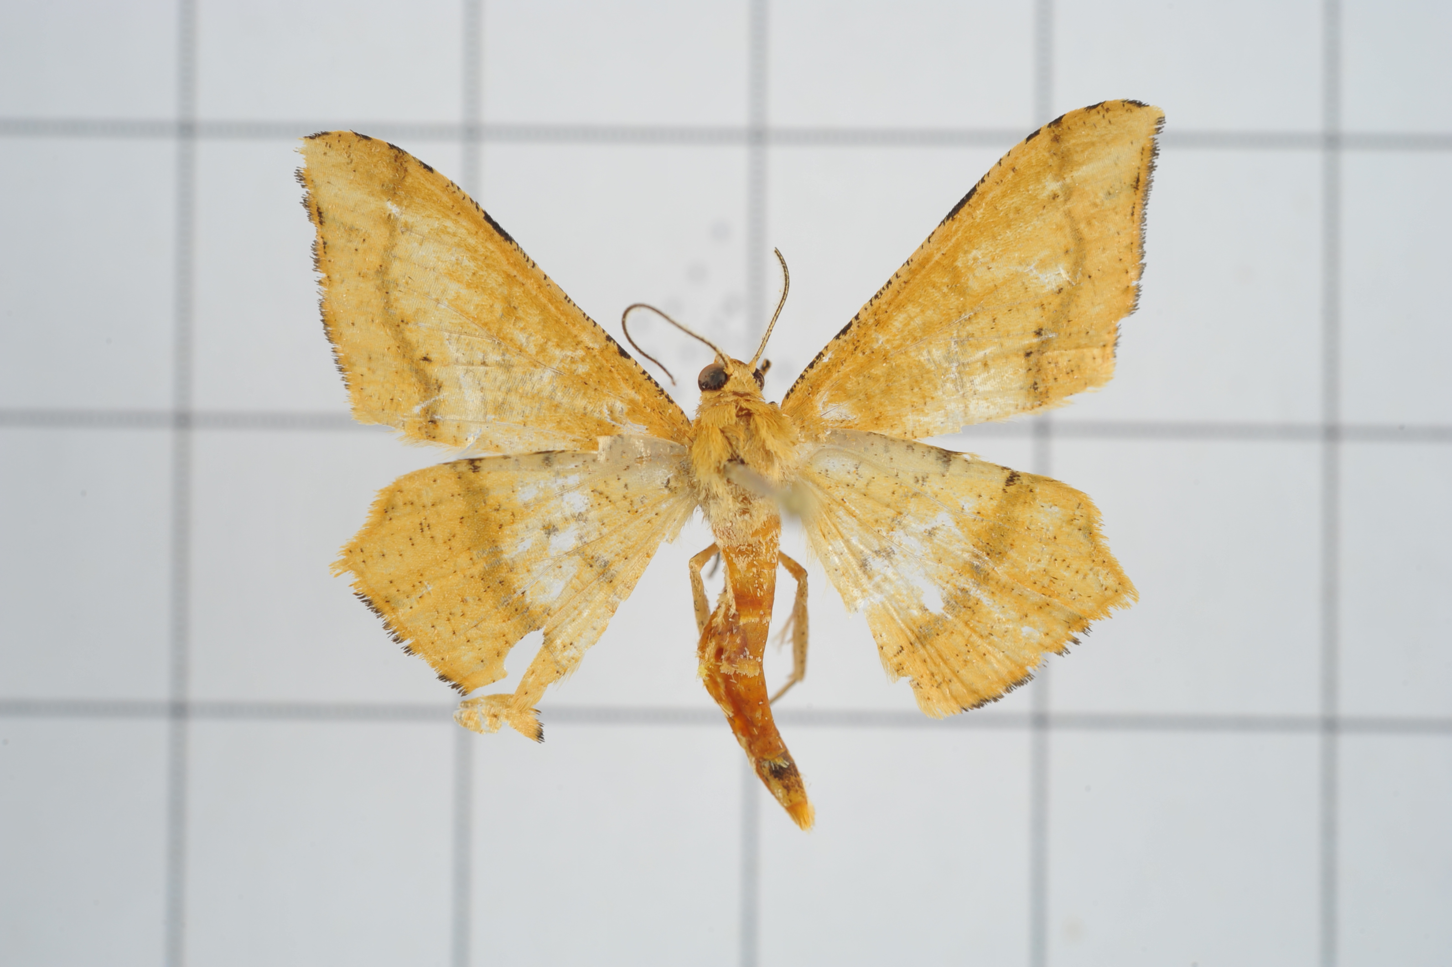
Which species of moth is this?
Krananda falcata
